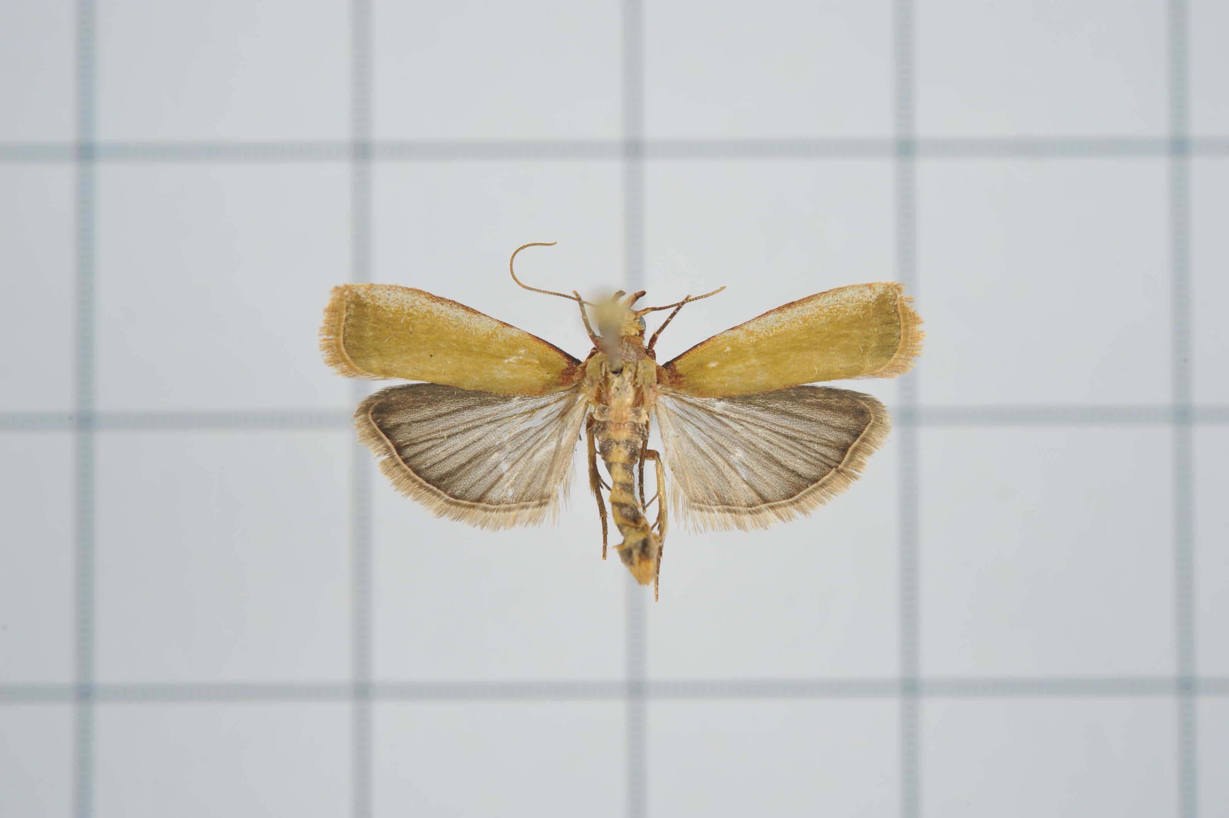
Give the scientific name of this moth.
Volobilis chloropterella
